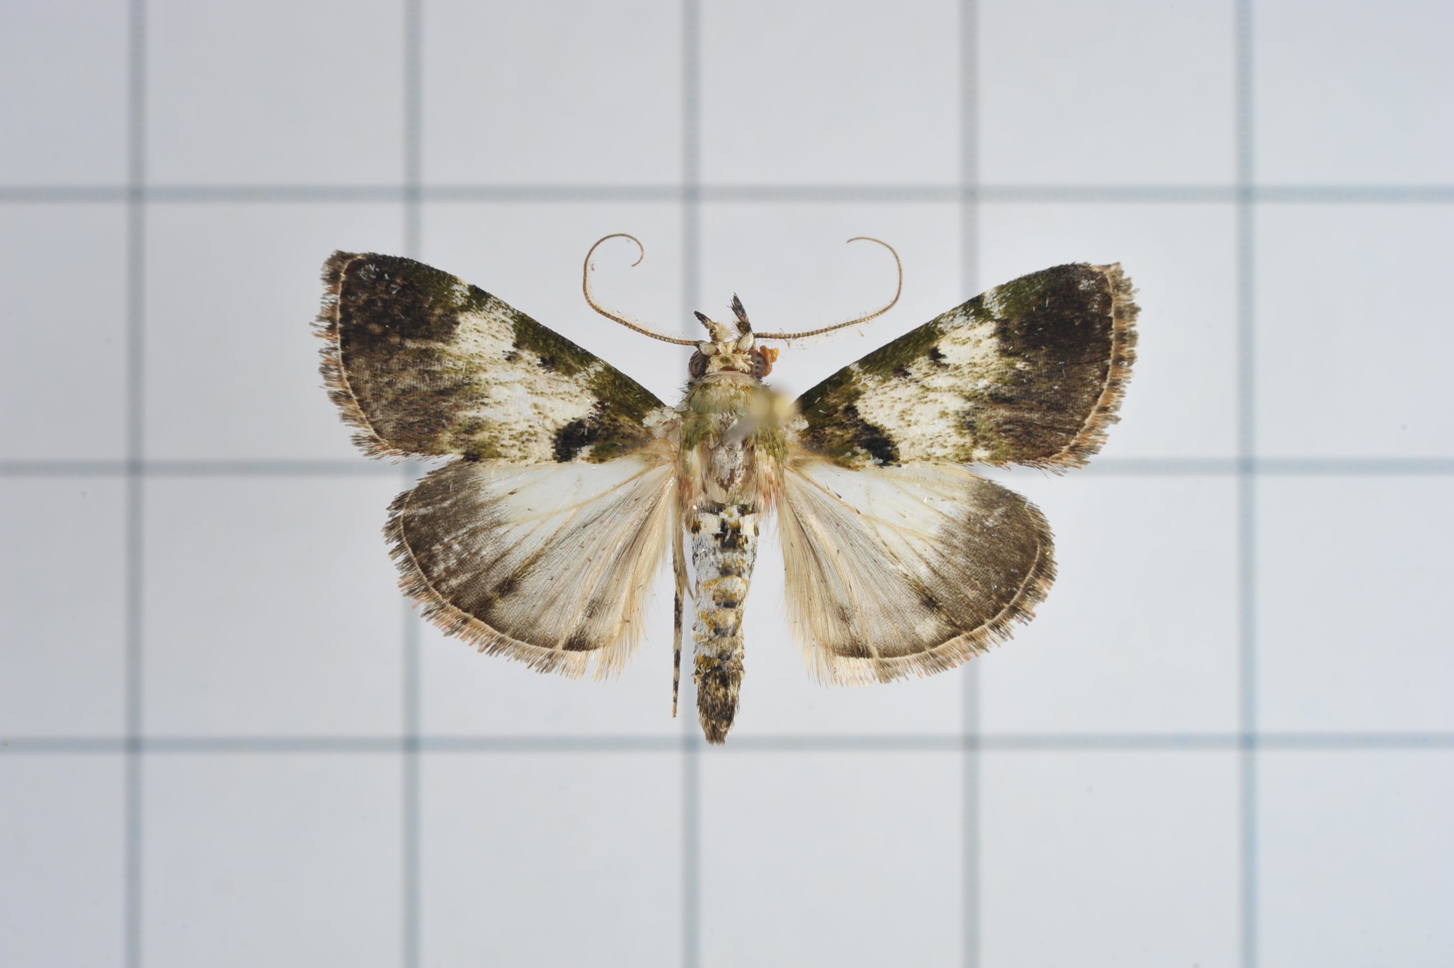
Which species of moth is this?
Termioptycha eucarta
